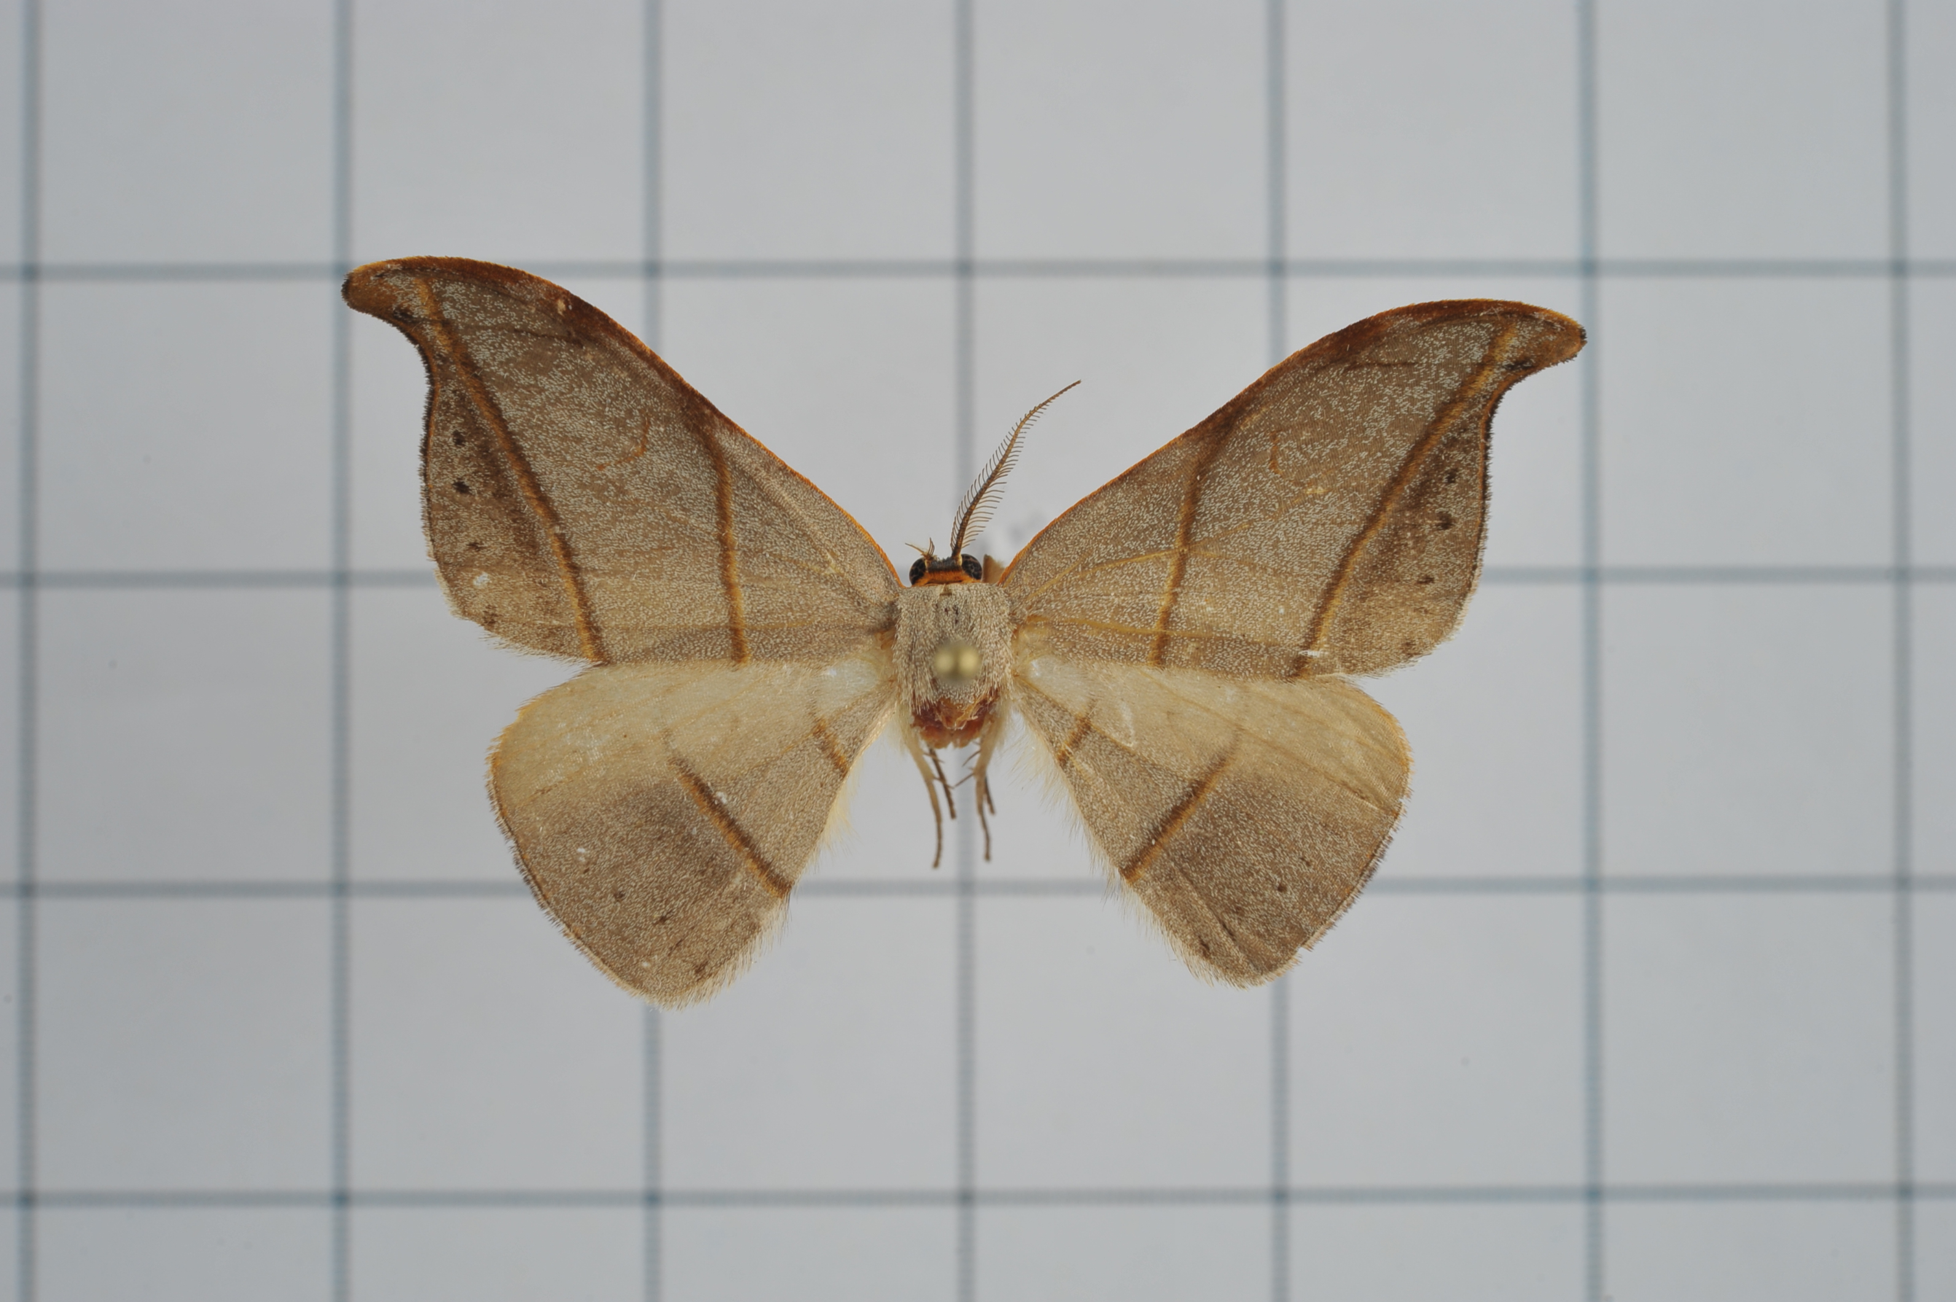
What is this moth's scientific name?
Nordstromia semililacina
